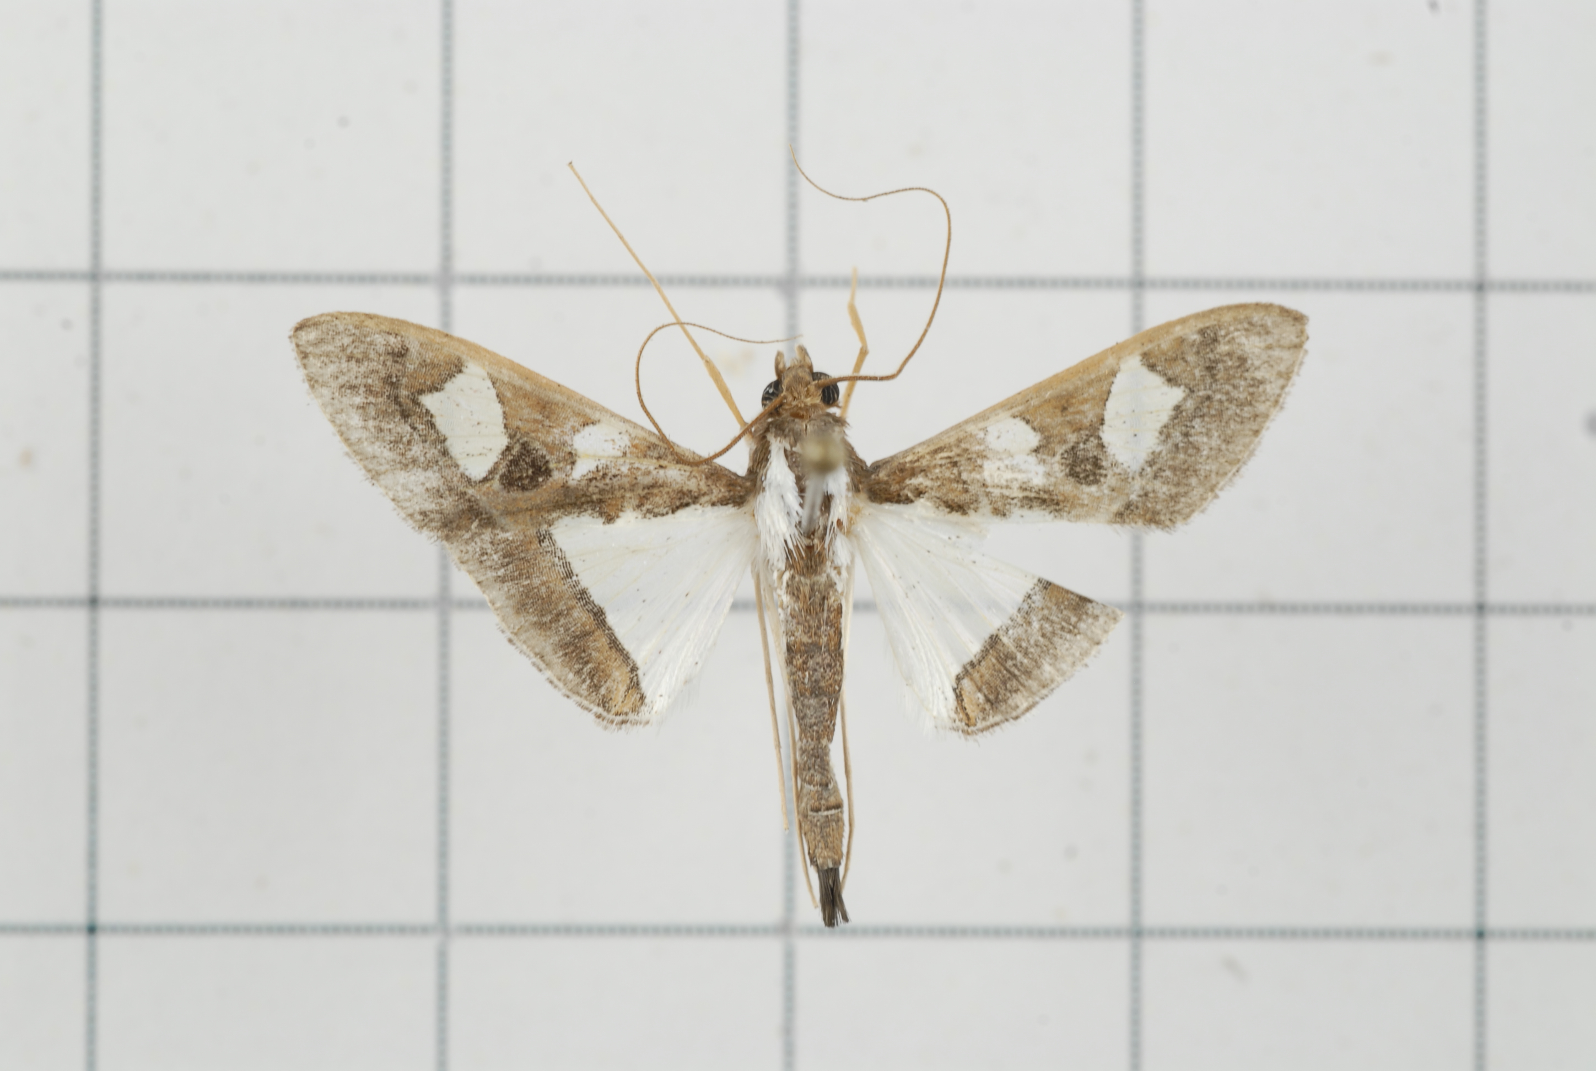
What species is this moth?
Glyphodes bivitralis
